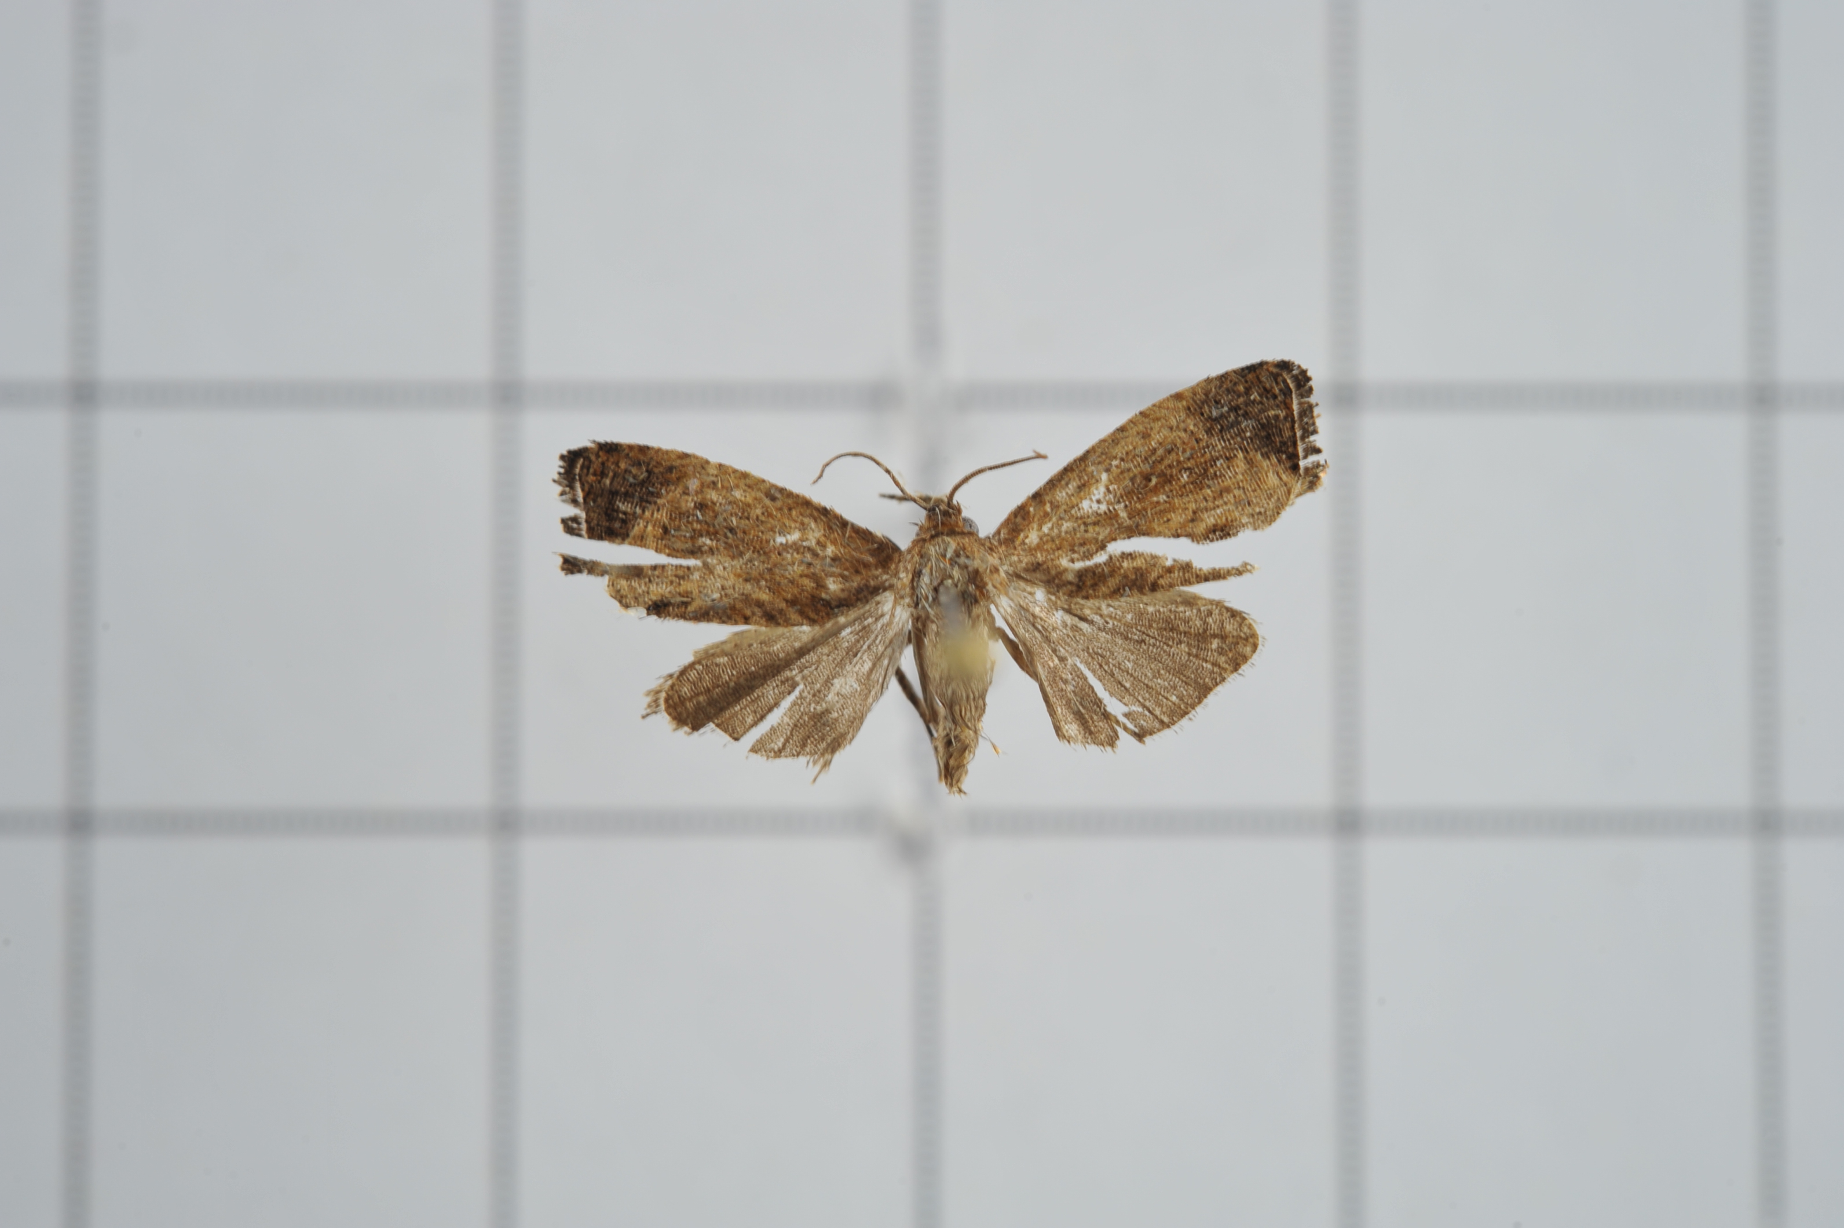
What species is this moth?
Cryptophlebia repletana
